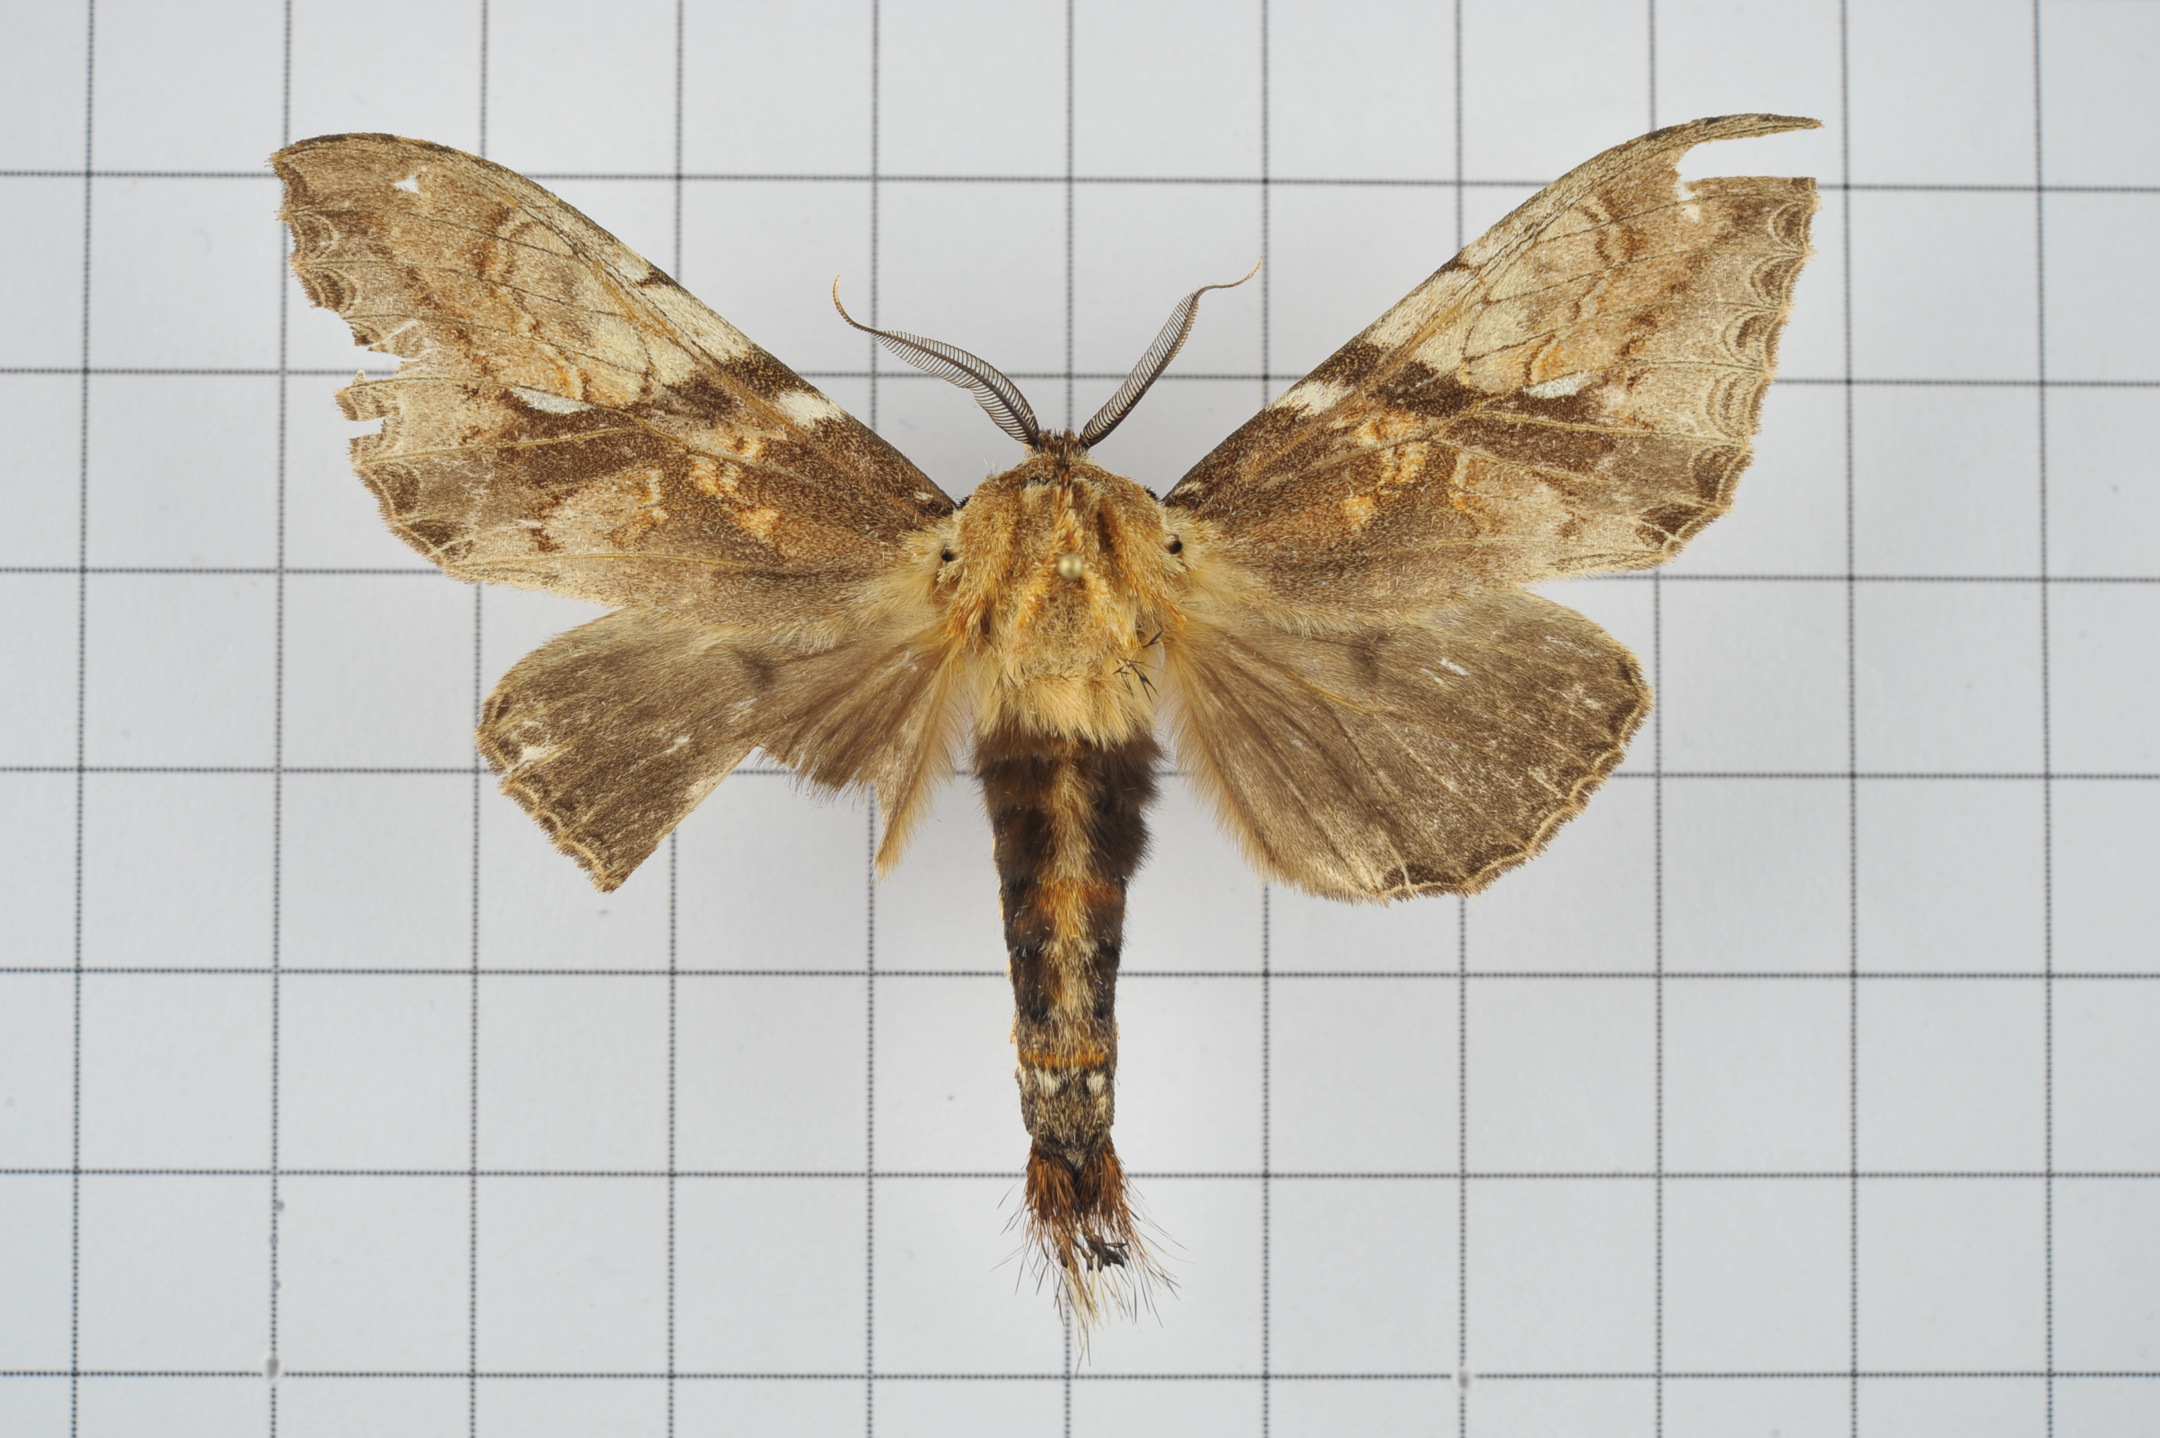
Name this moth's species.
Dudusa nobilis
